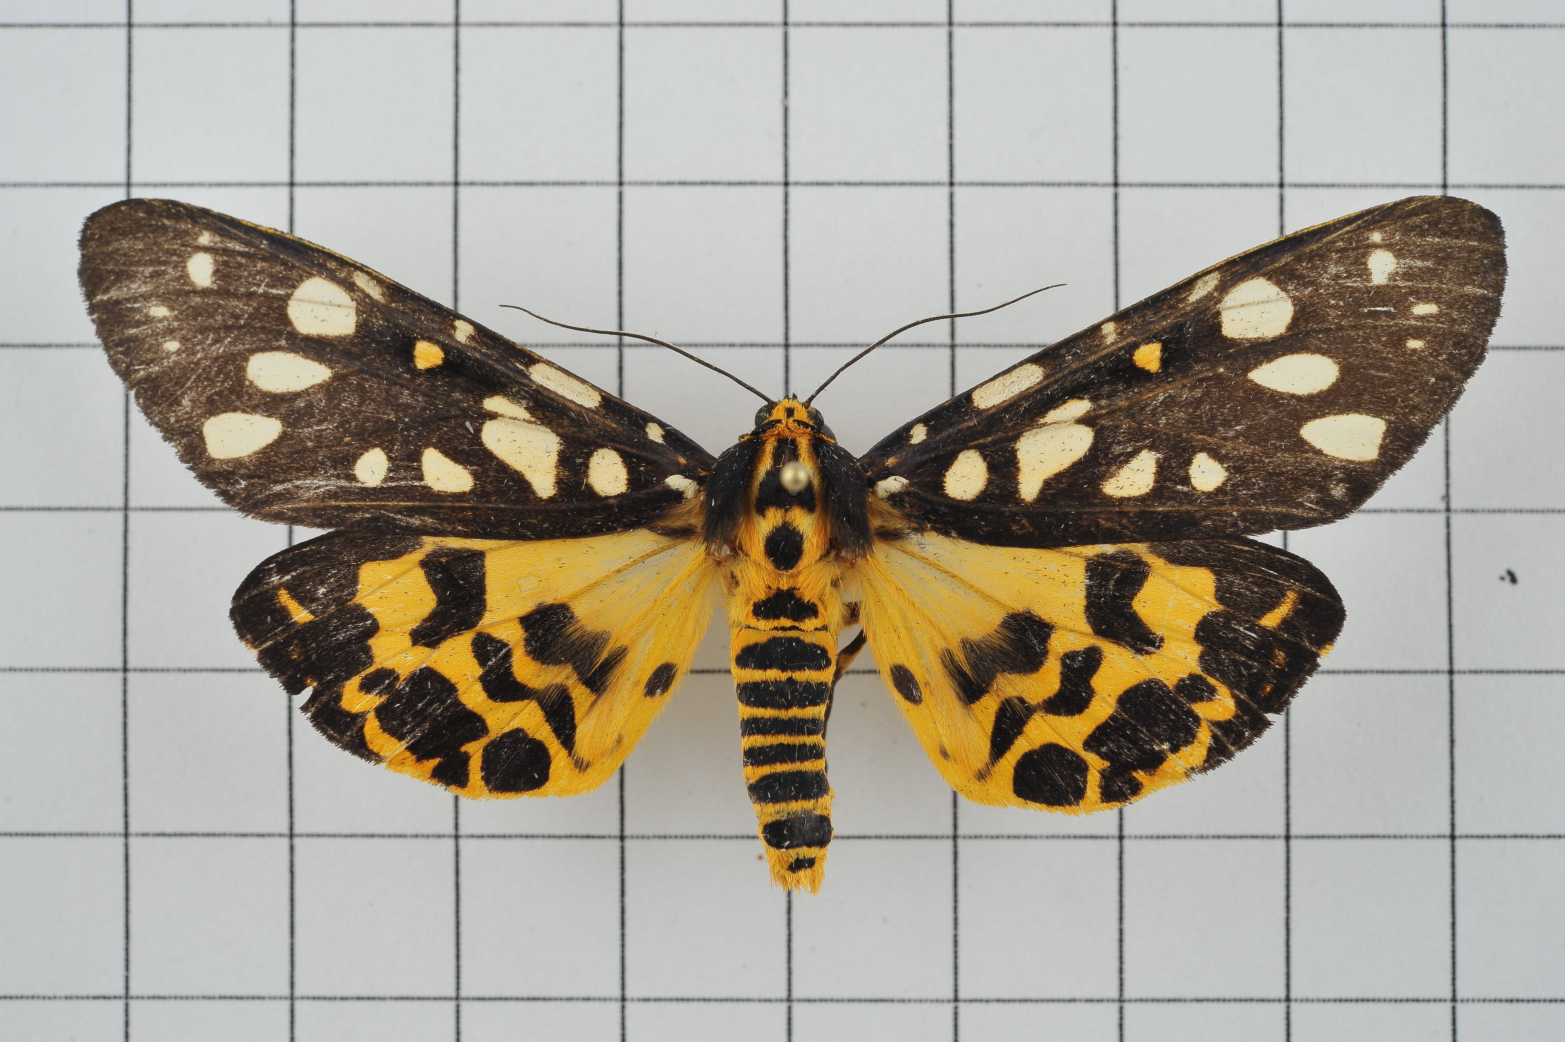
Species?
Aglaomorpha histrio formosana
